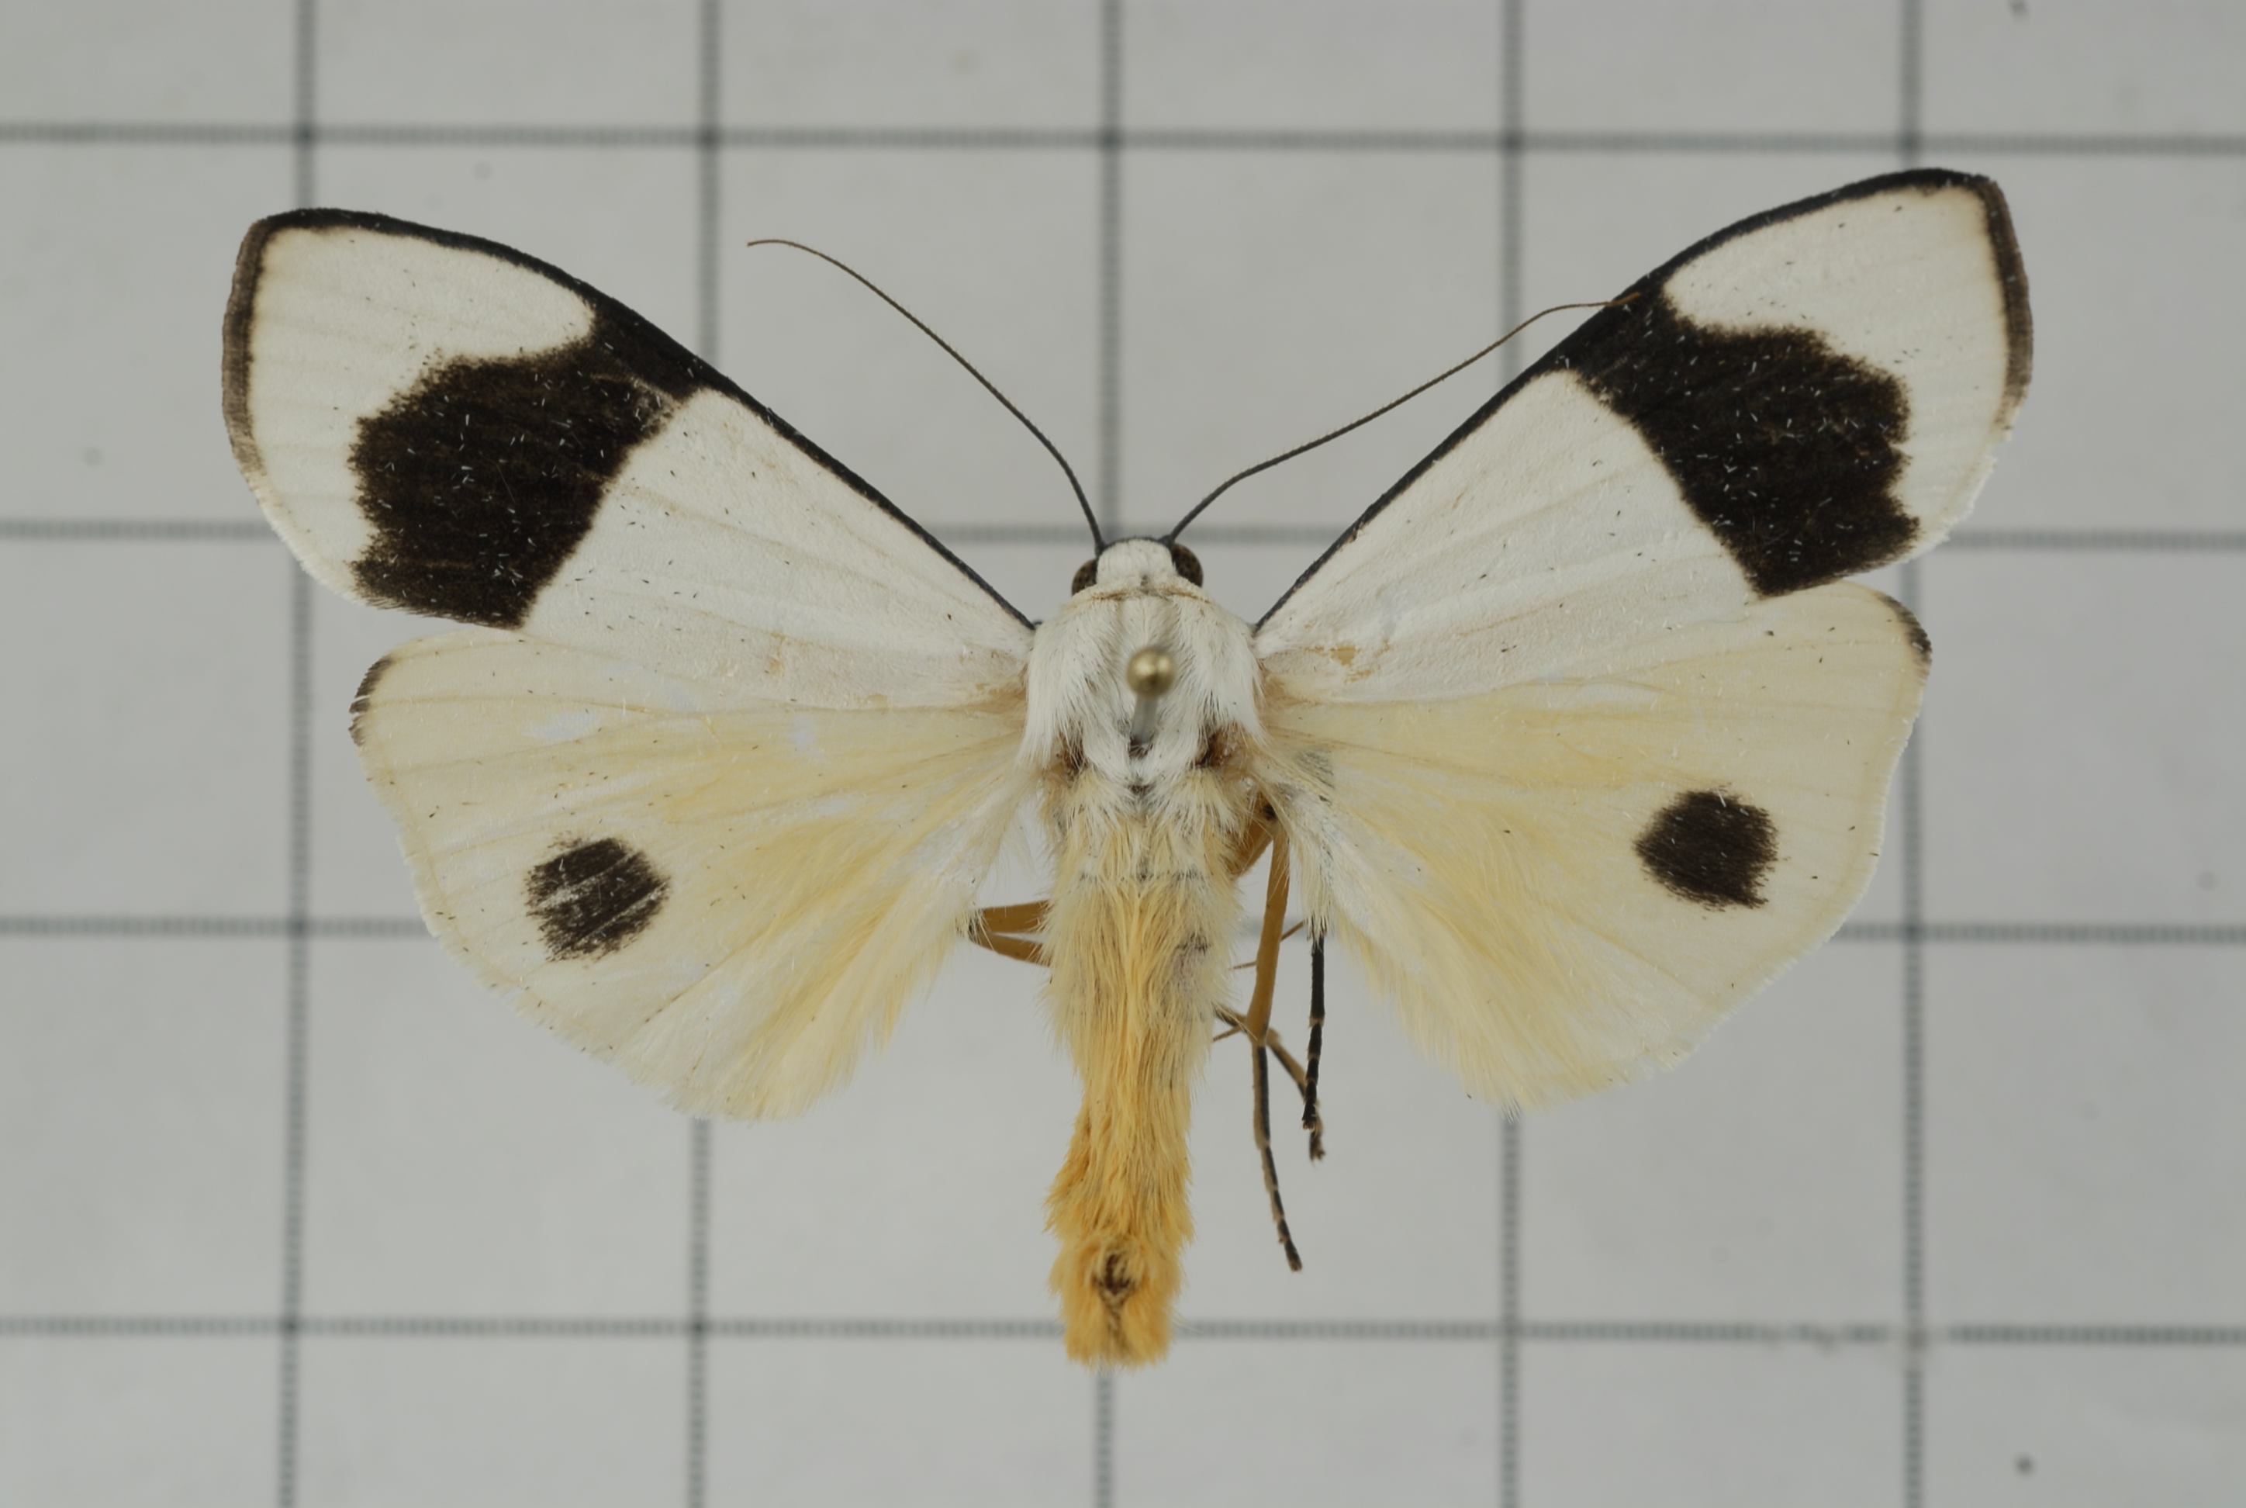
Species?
Vamuna alboluteora
